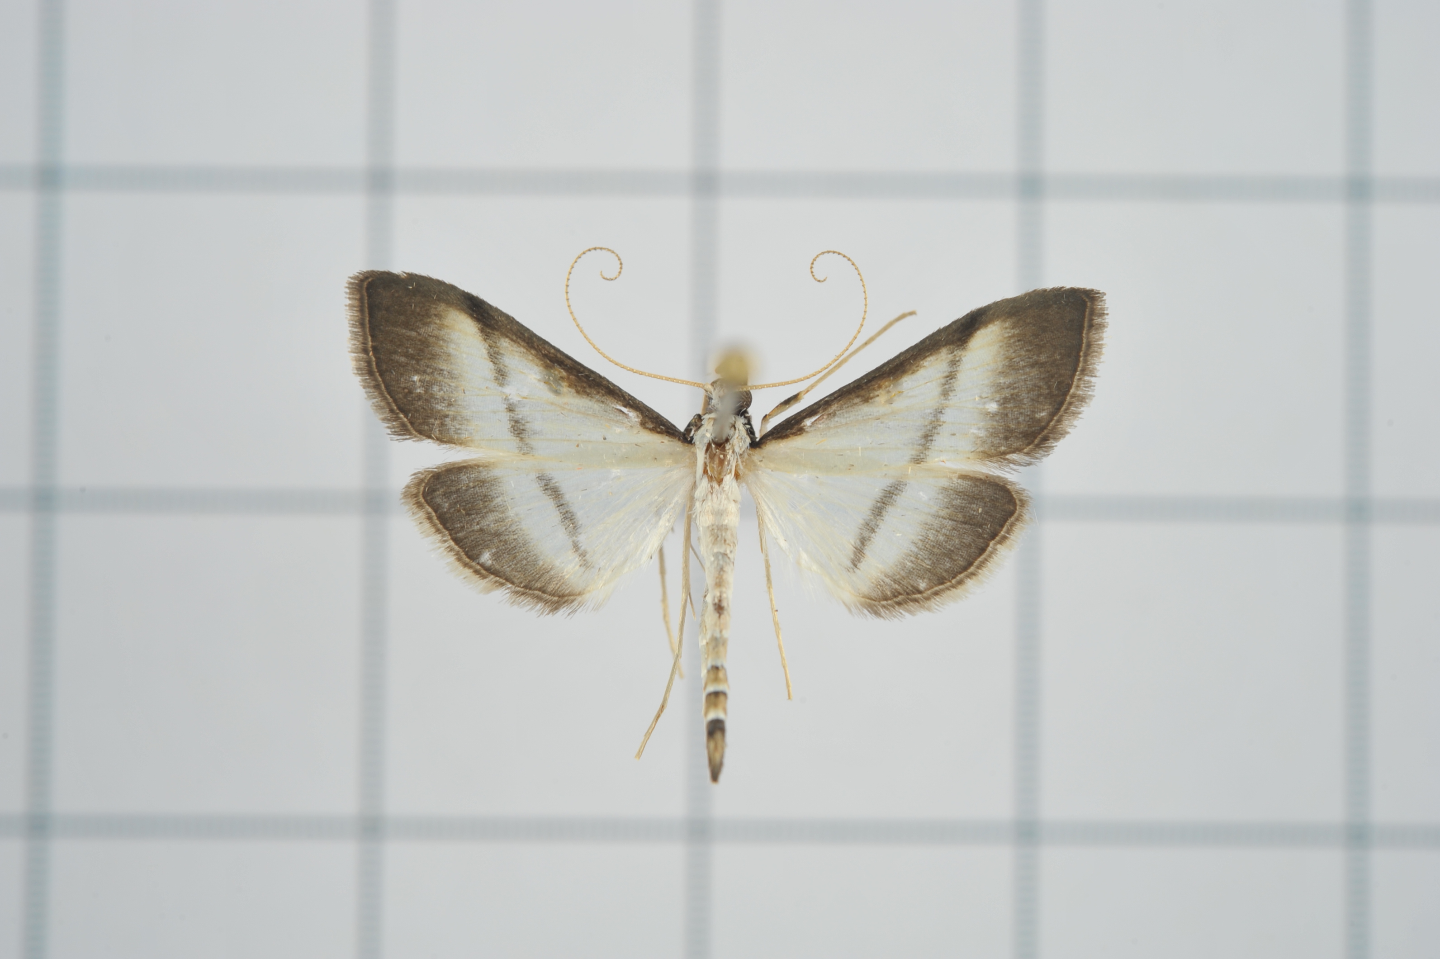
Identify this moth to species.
Bradina diagonalis
